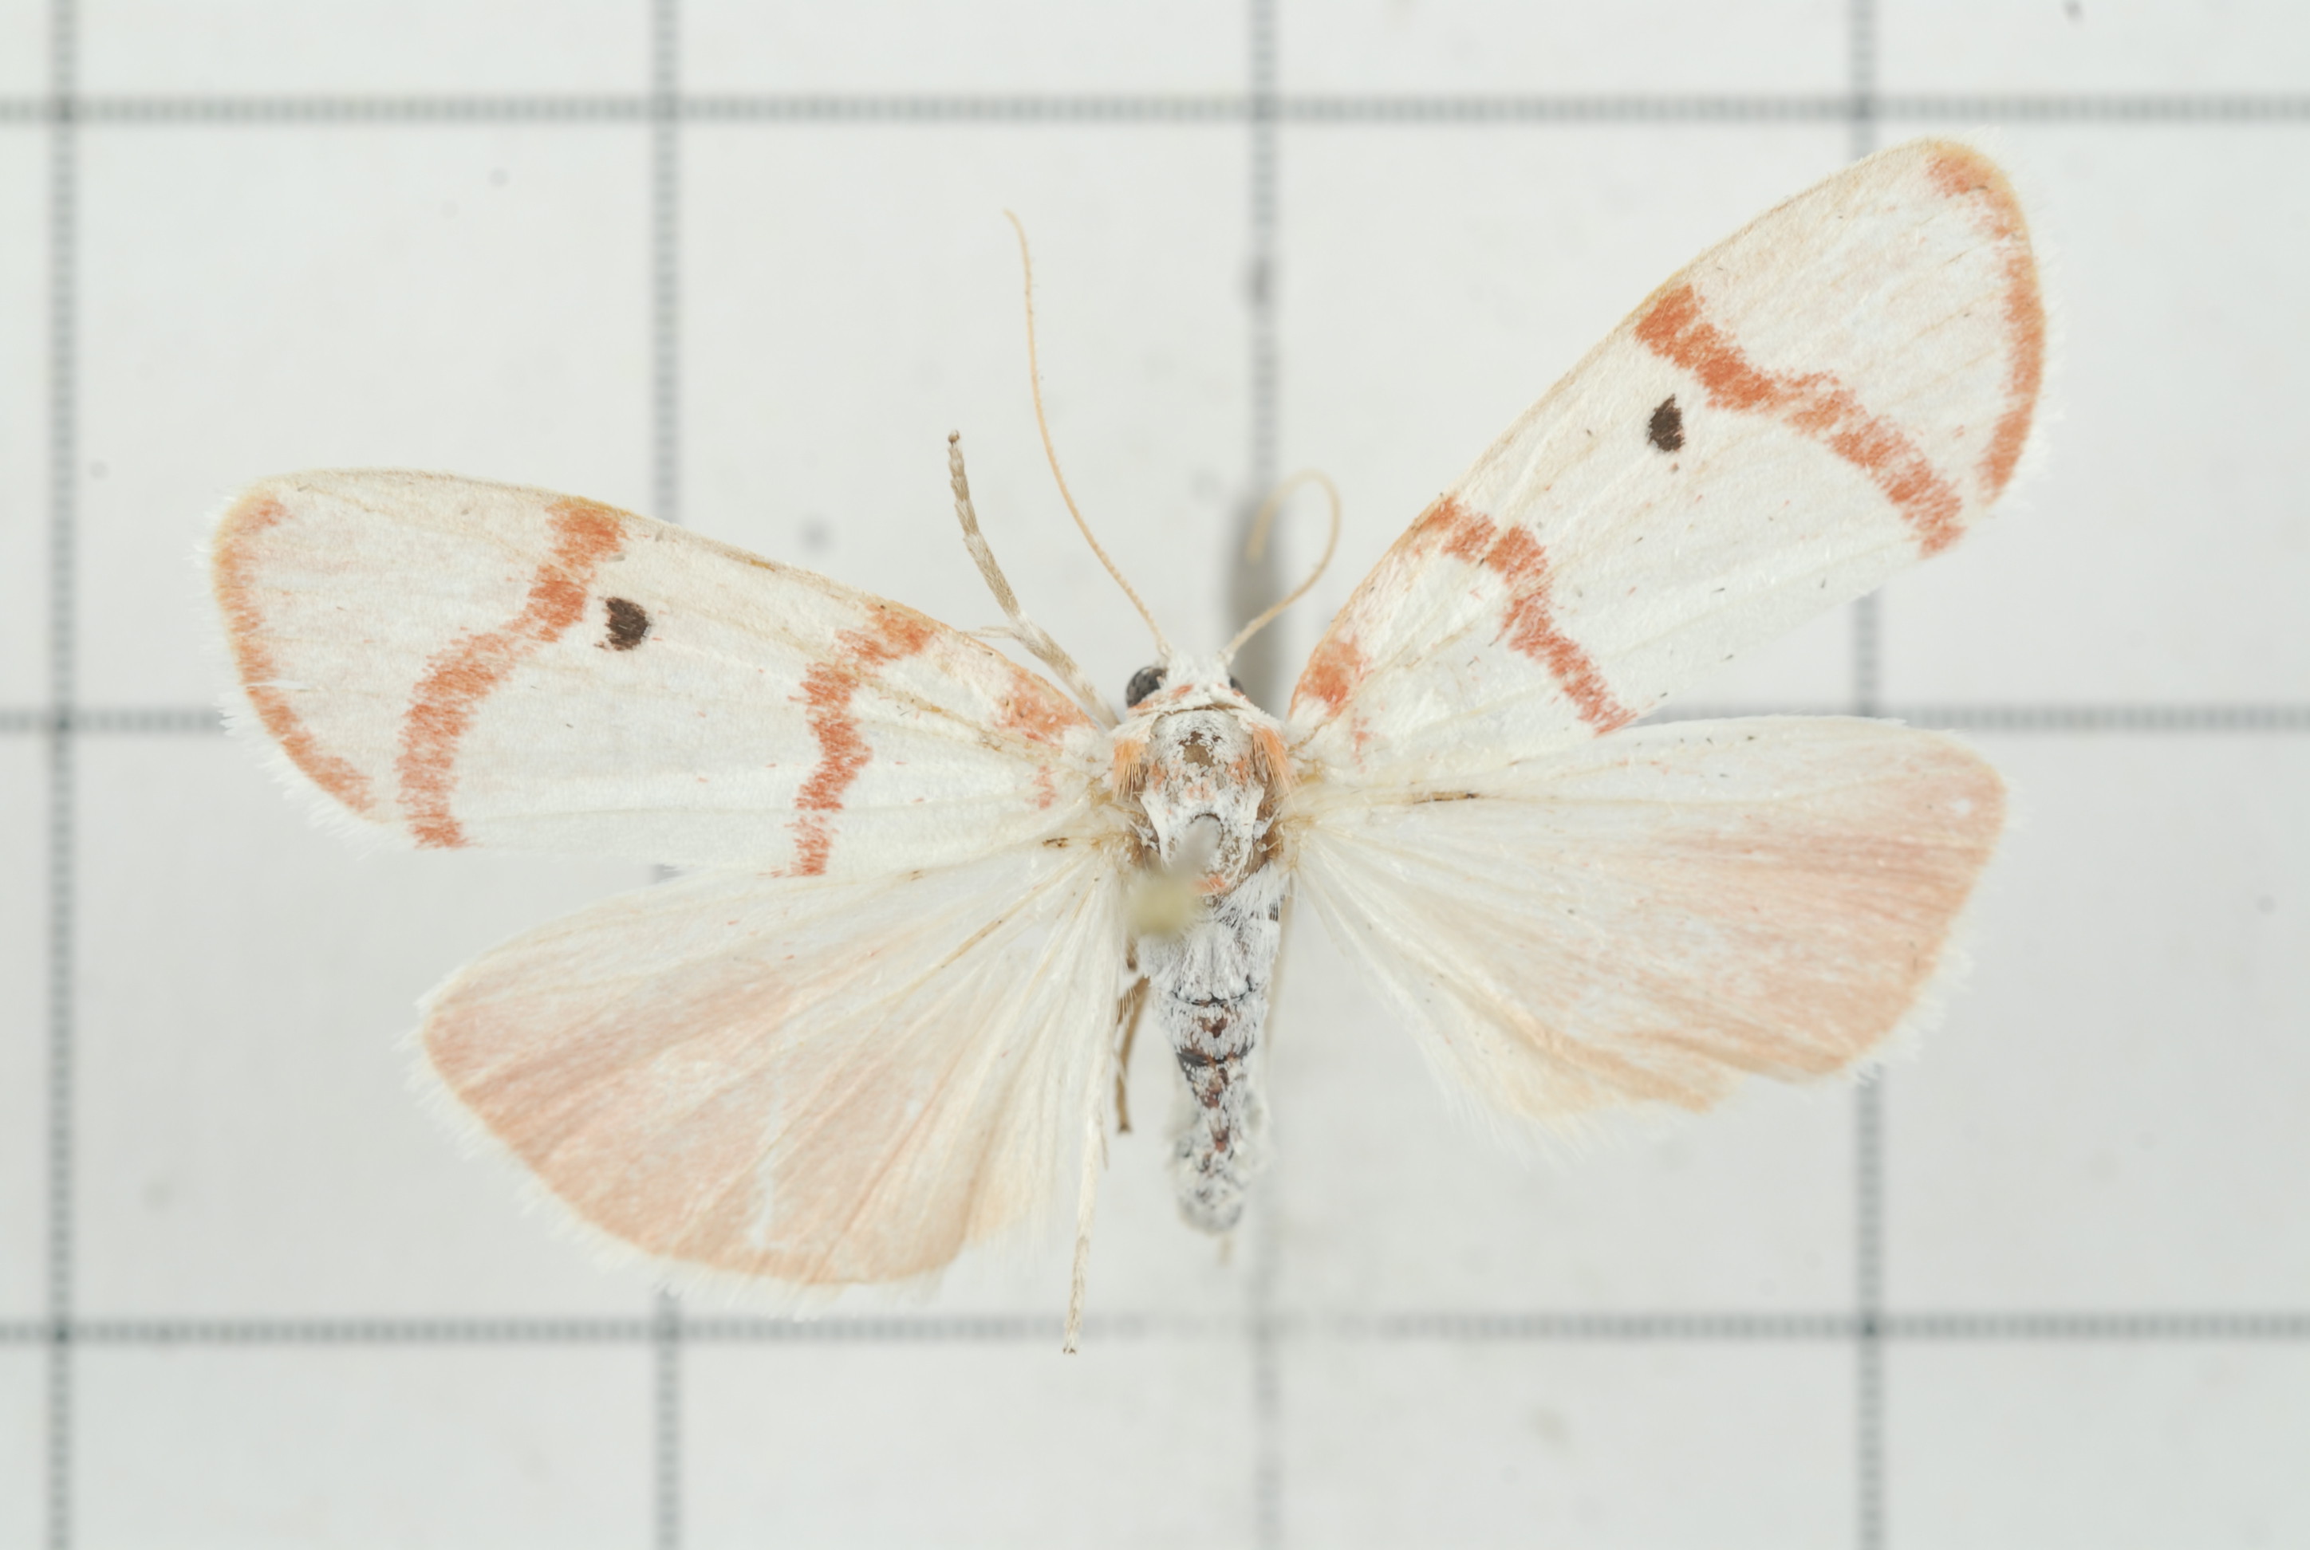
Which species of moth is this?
Cyana hamata hamata
